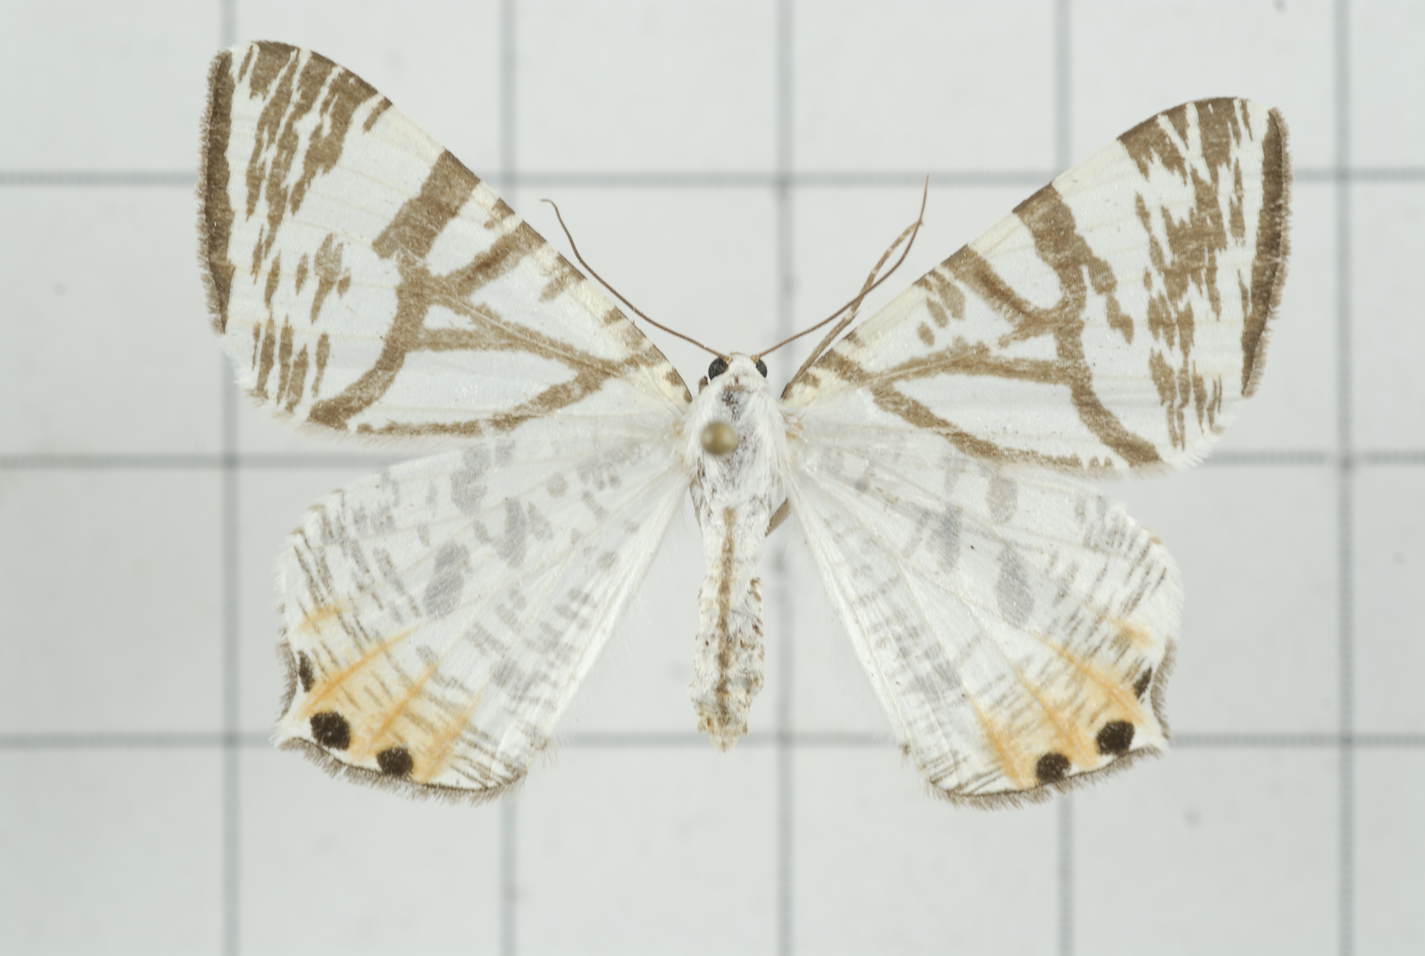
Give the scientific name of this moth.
Ourapteryx ramosa
